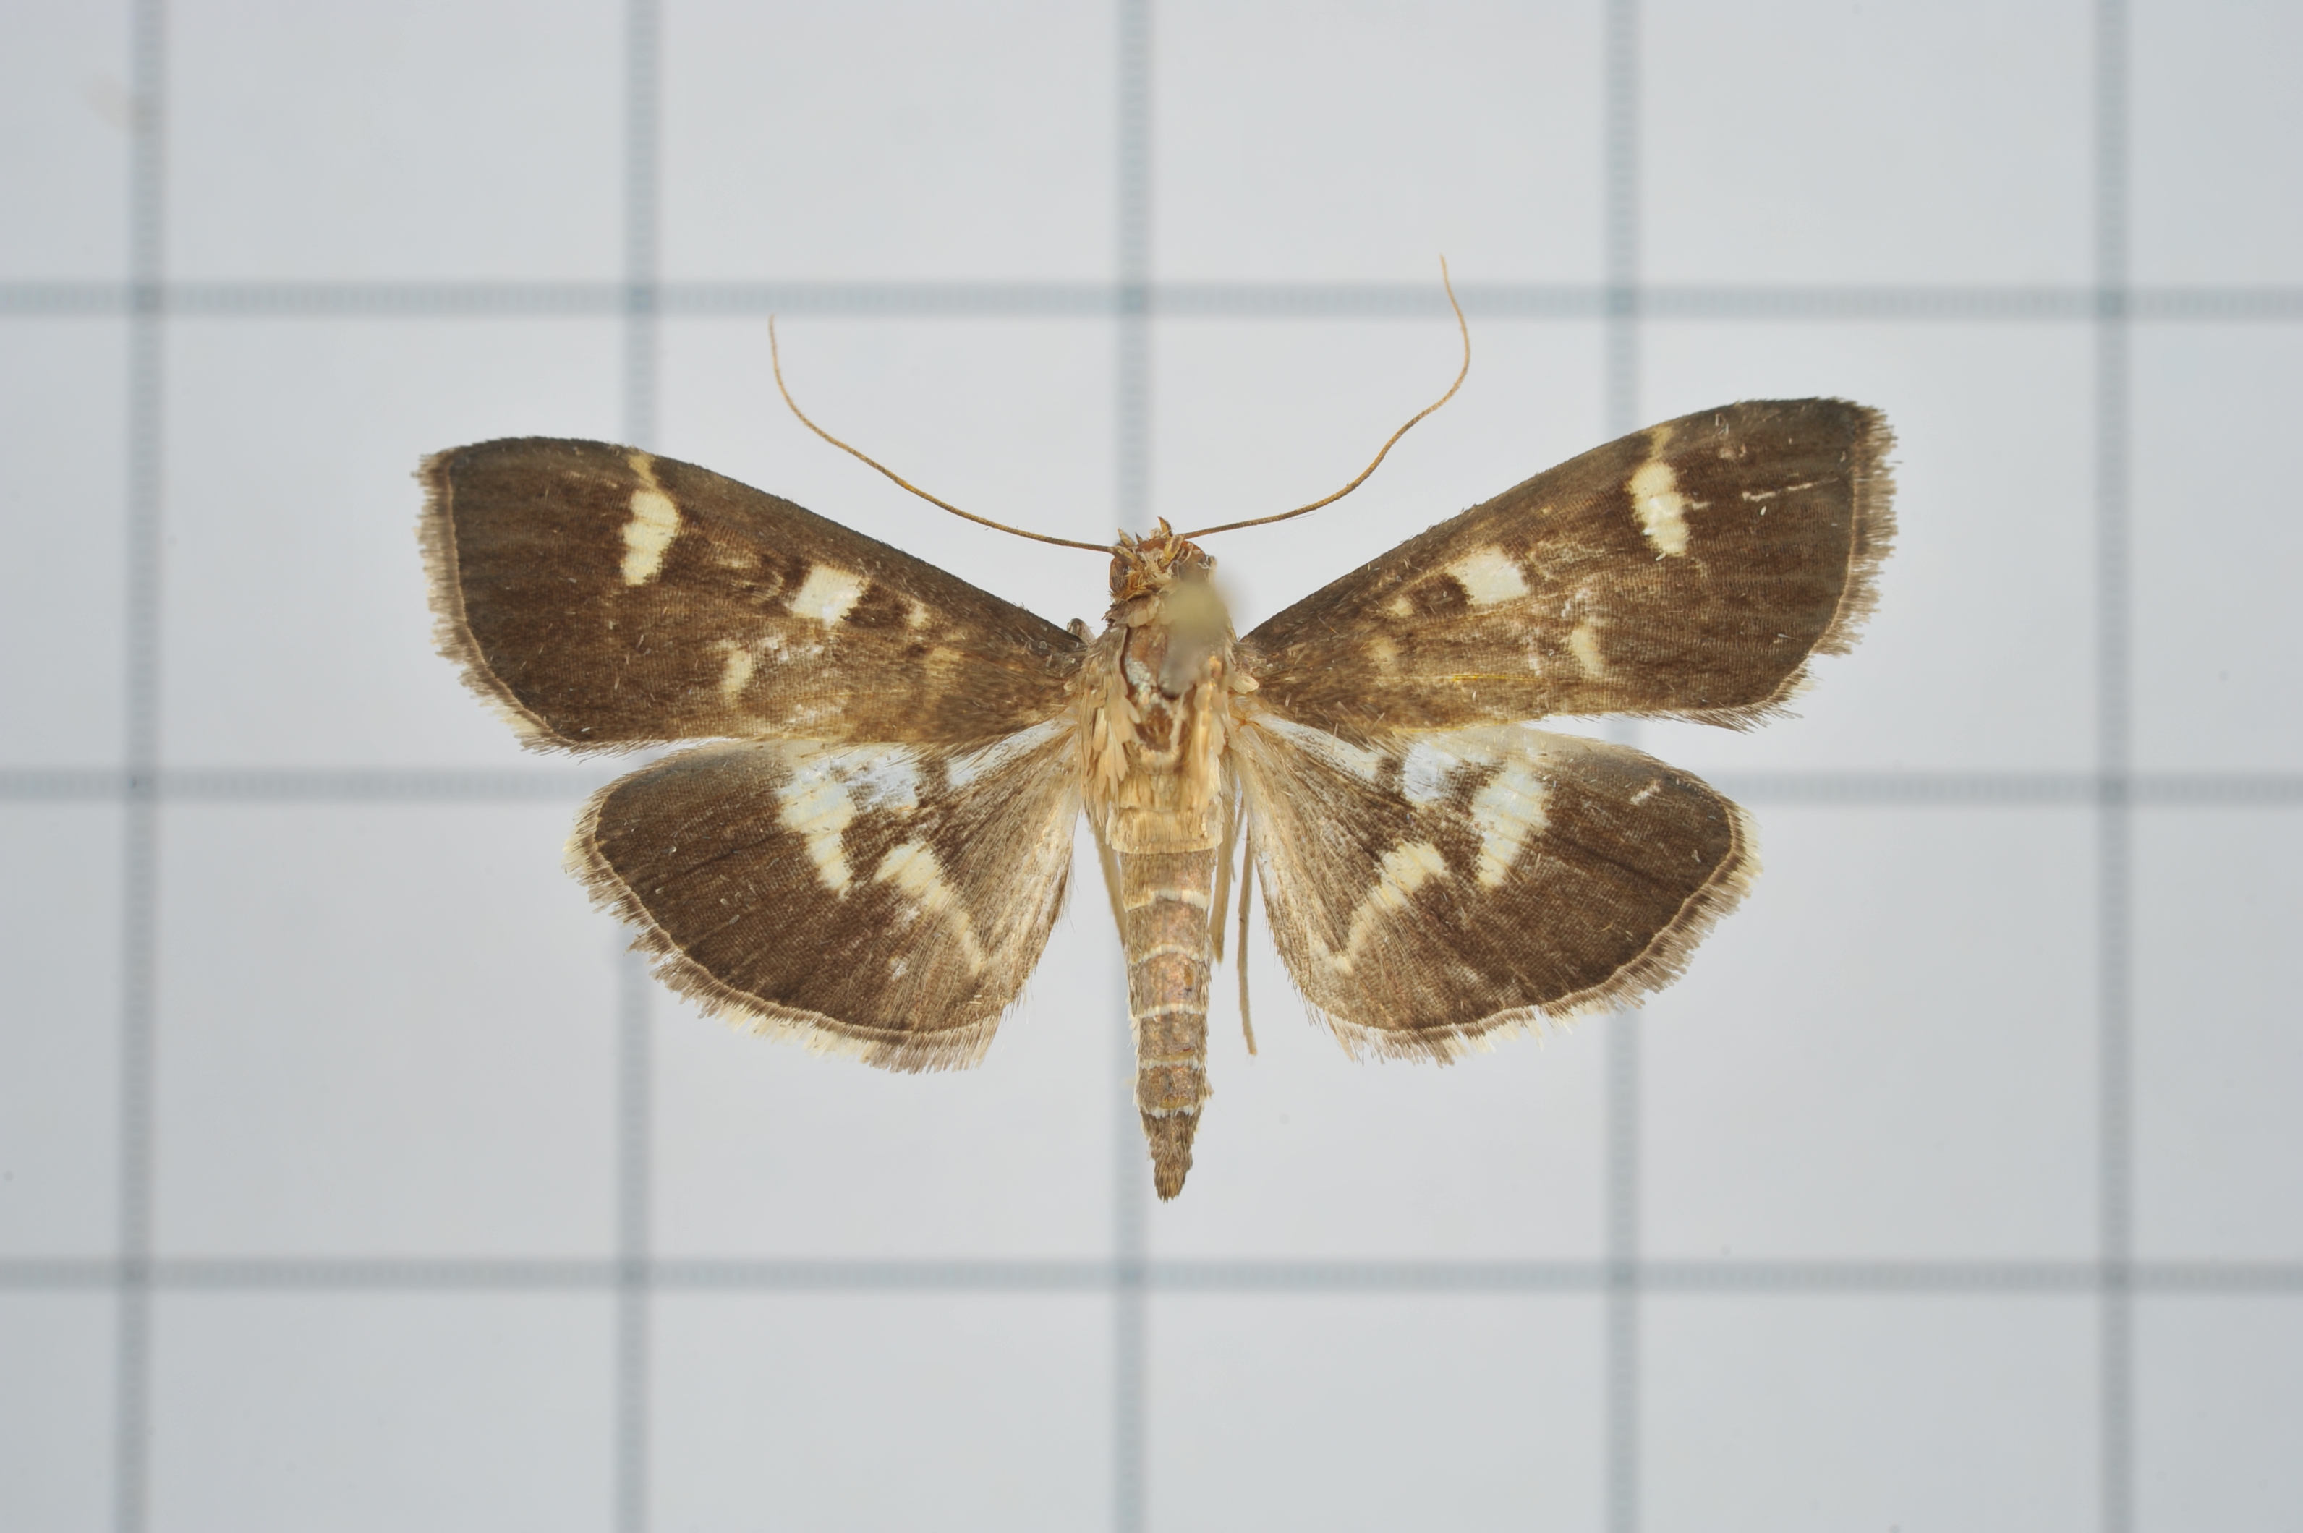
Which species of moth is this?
Herpetogramma luctuosalis
